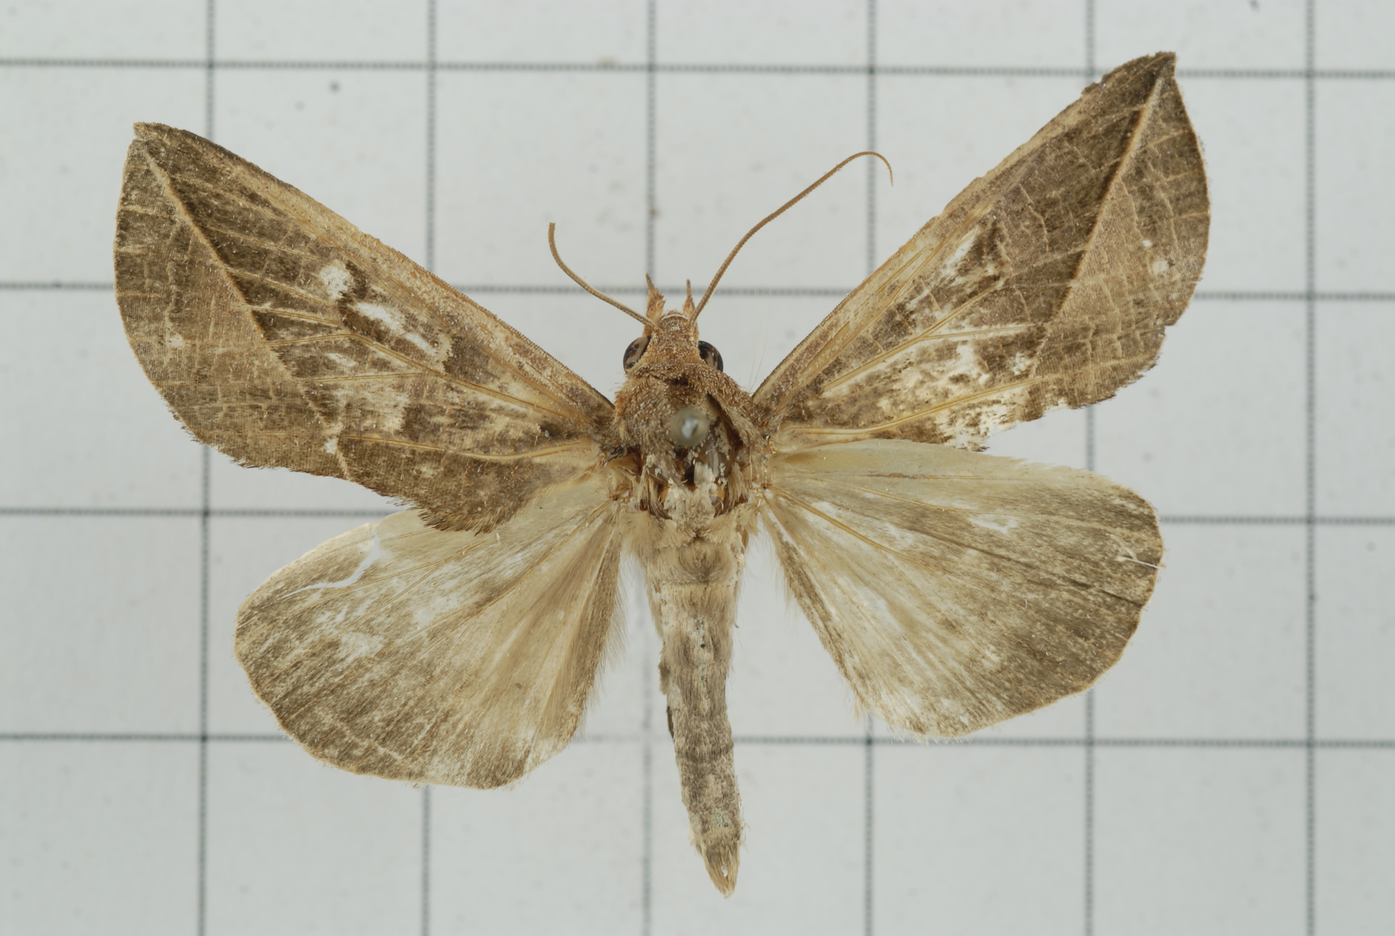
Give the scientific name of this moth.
Calyptra orthograpta
